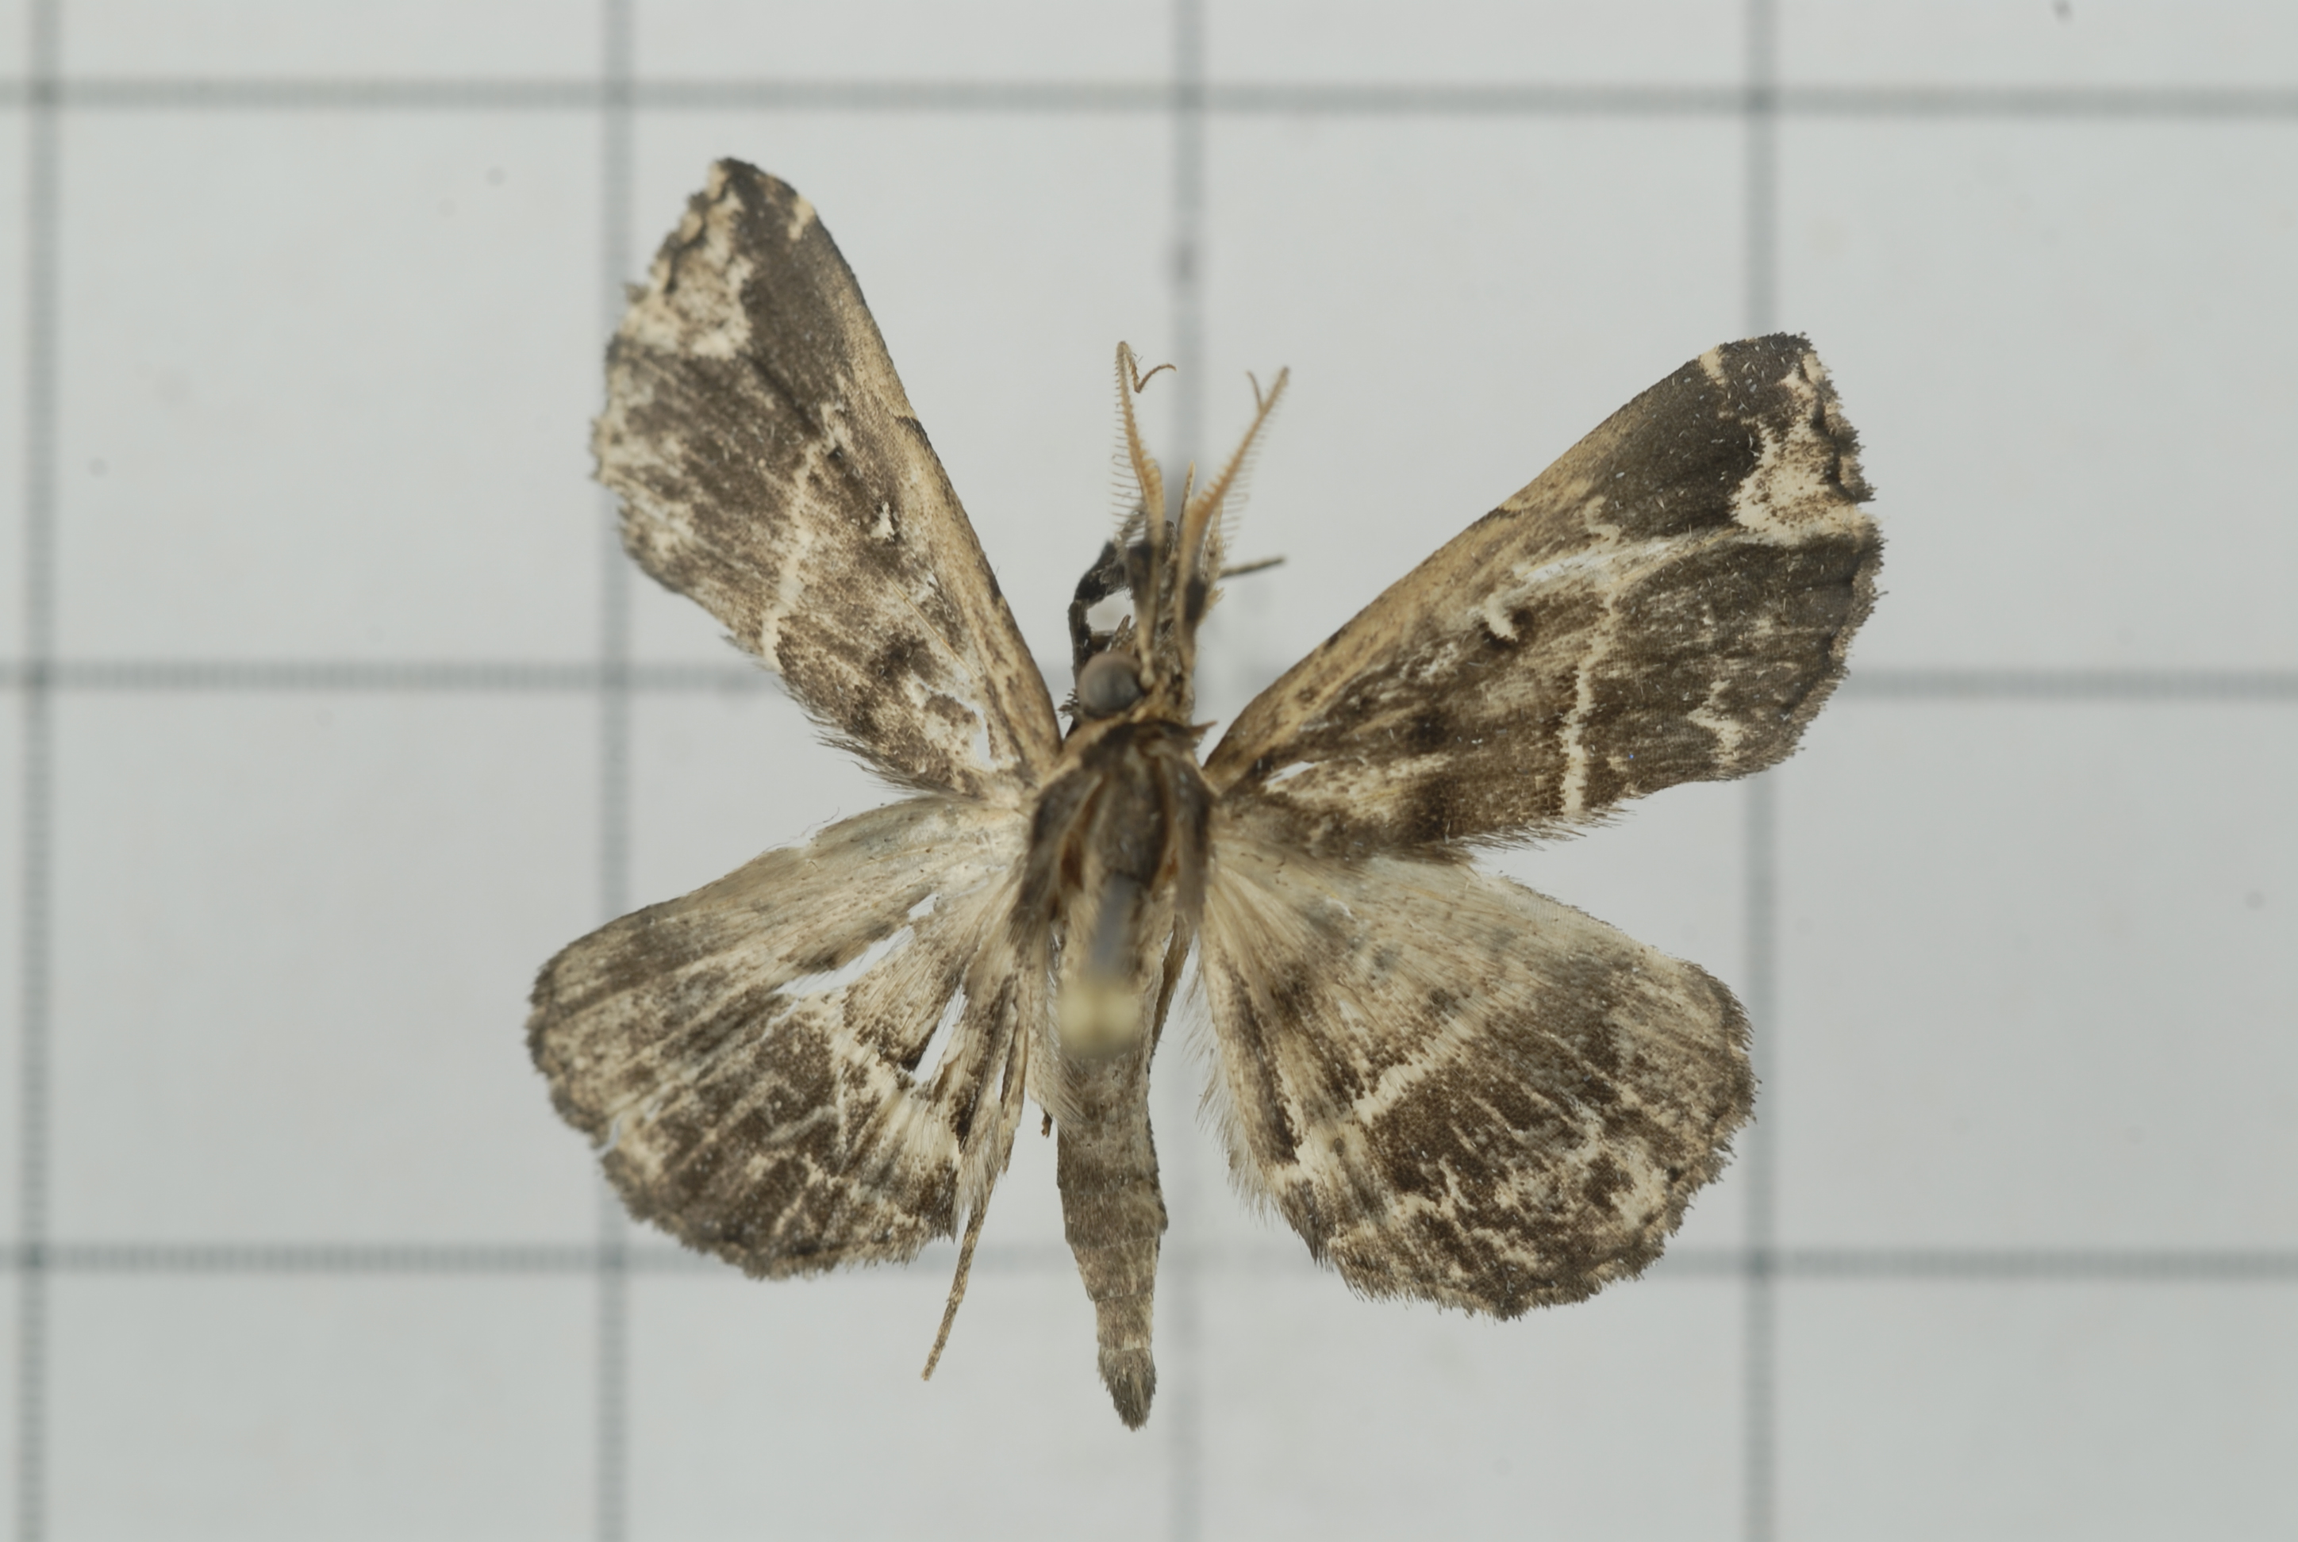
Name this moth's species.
Adrapsa mediana
